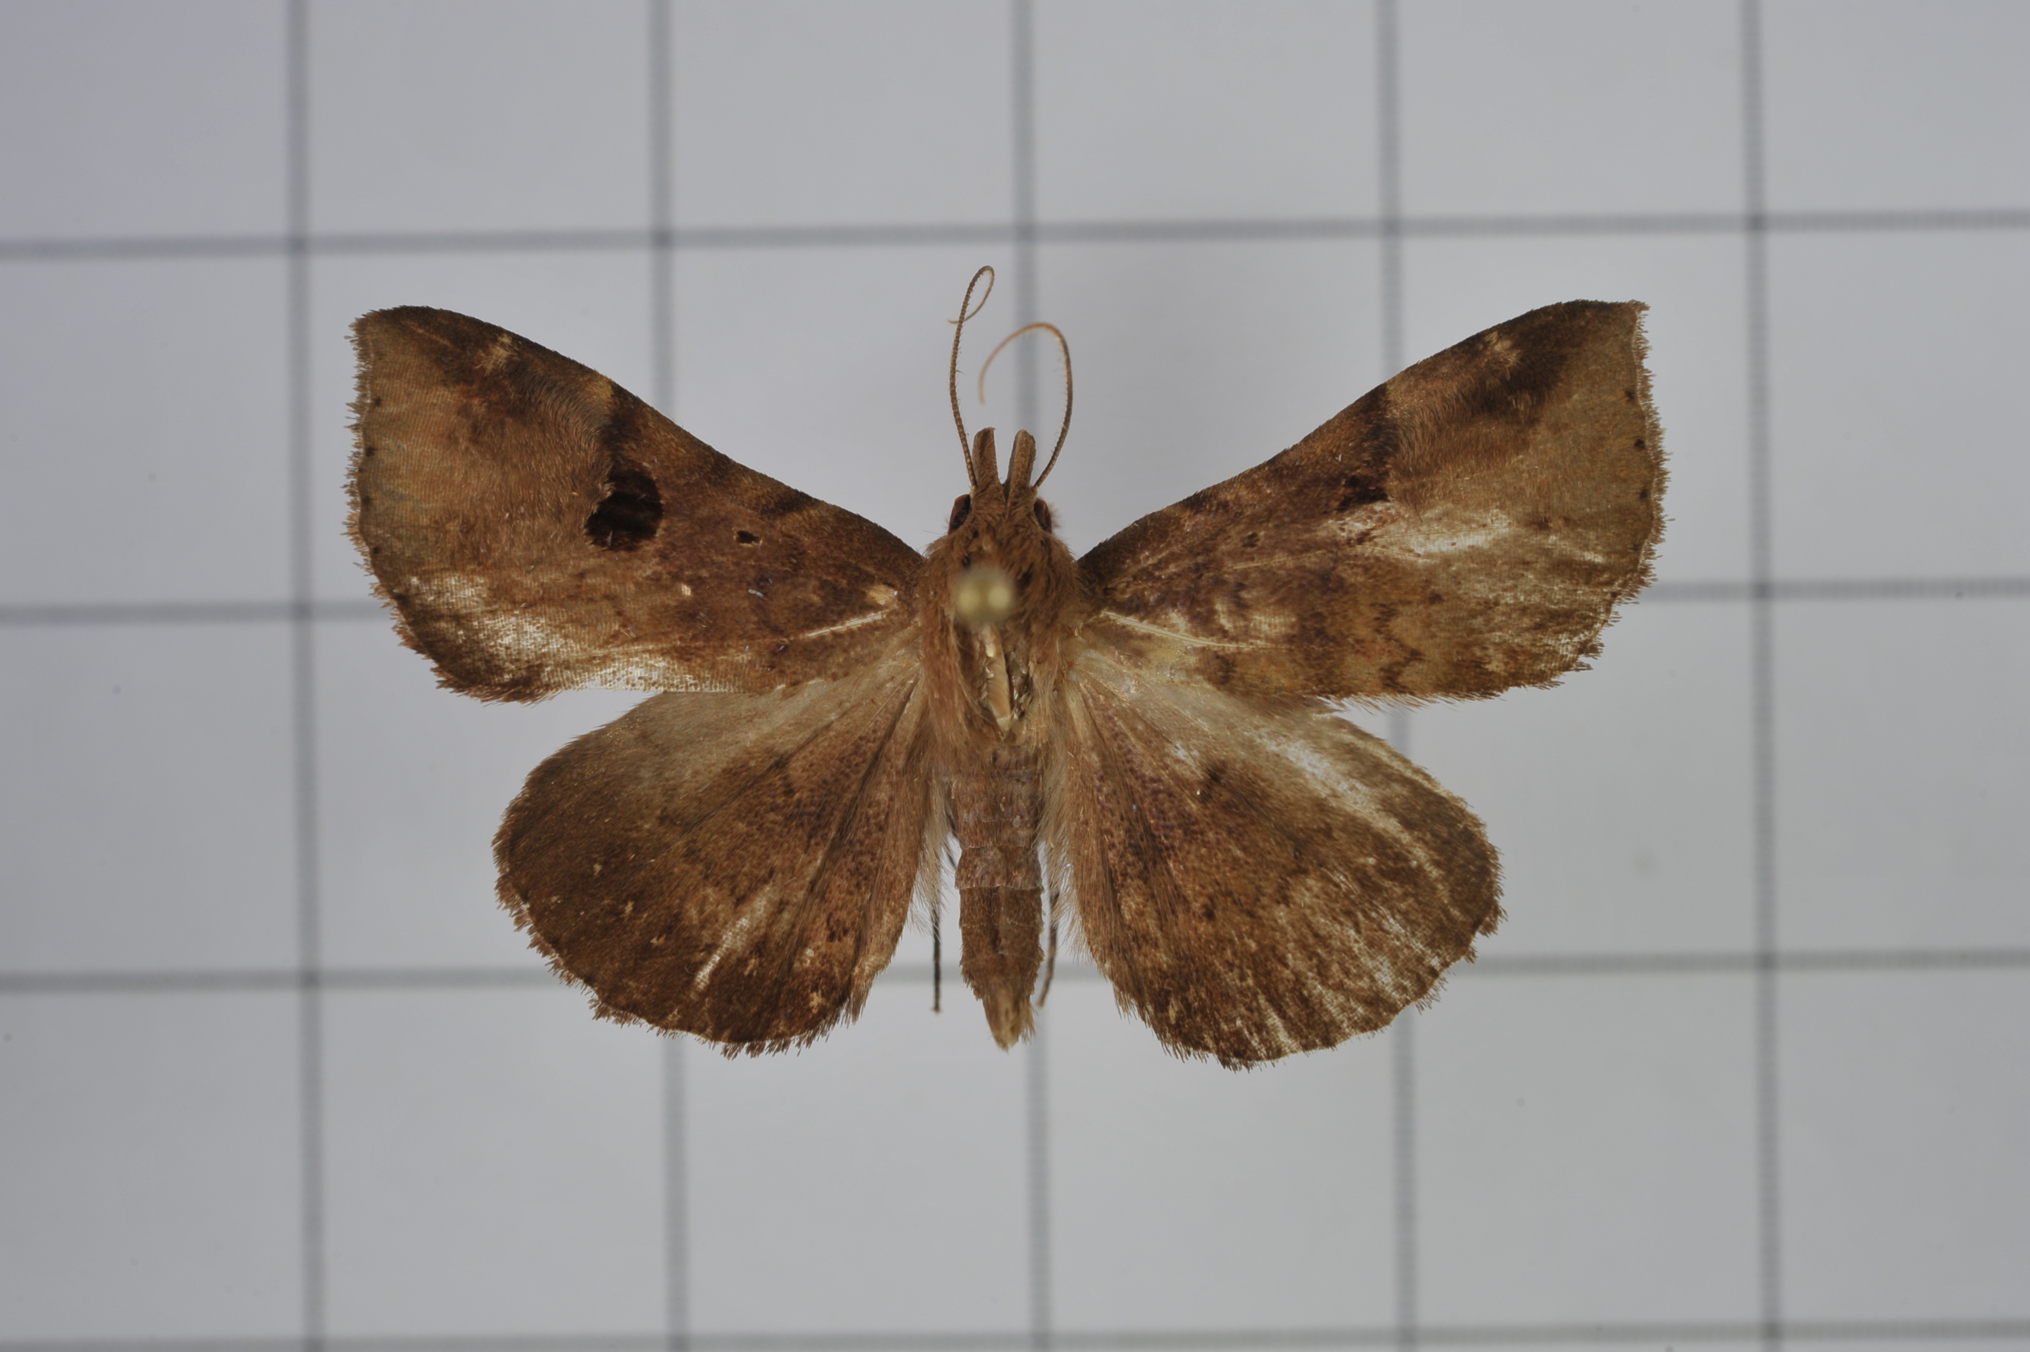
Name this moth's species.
Mosopia punctilinea
